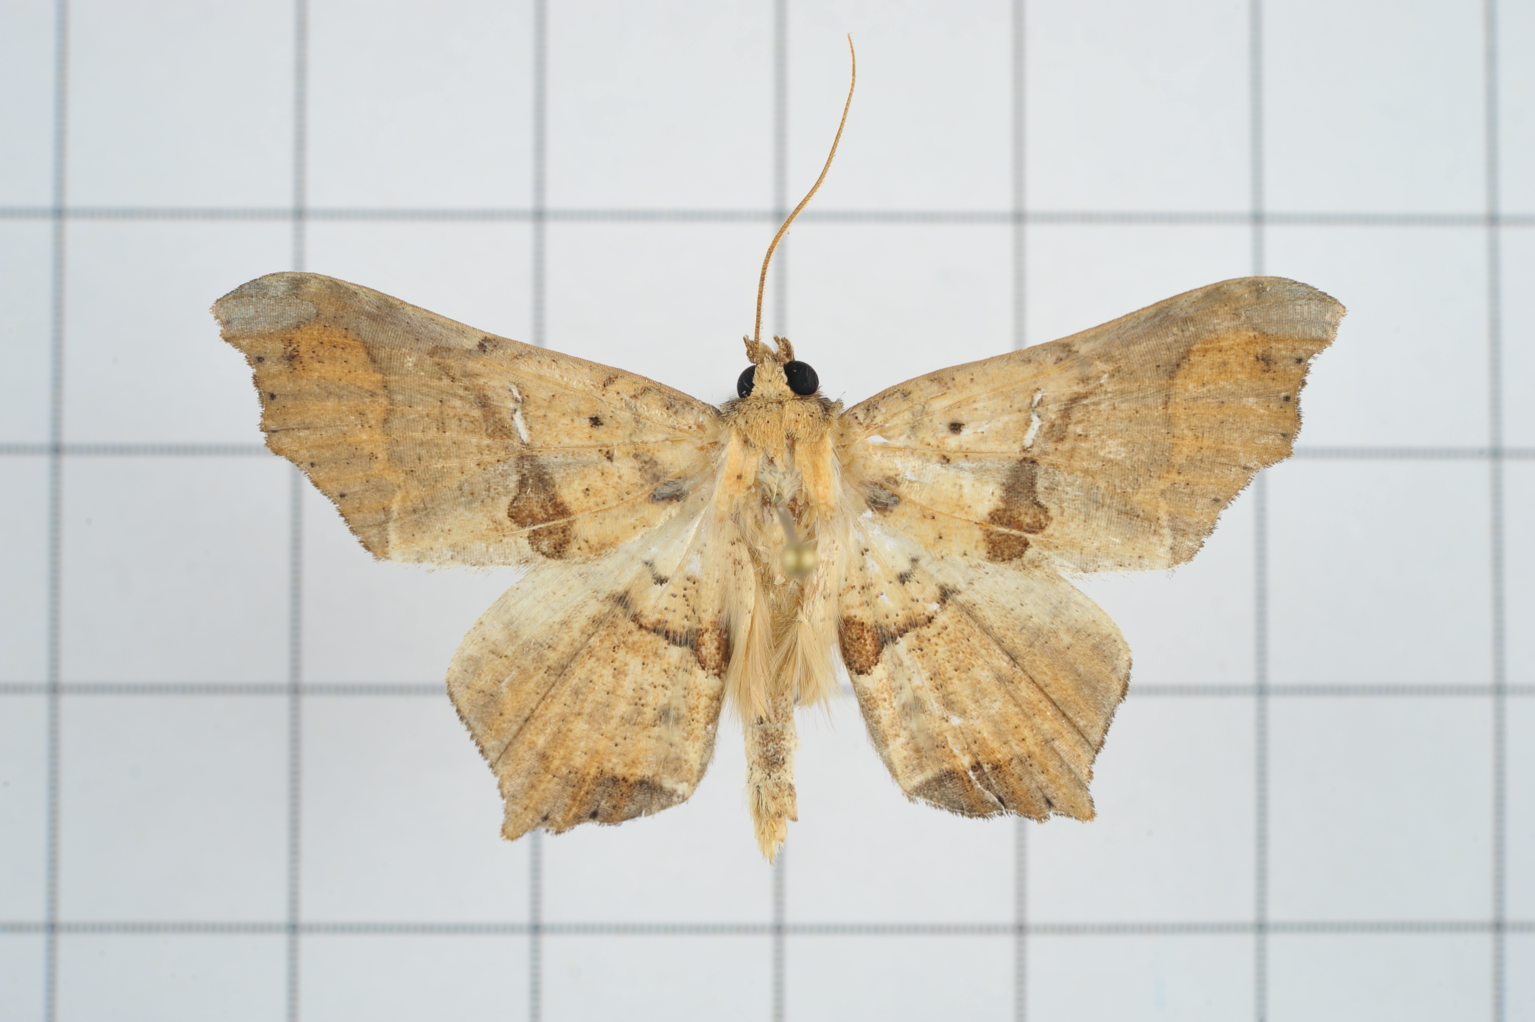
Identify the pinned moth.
Semiothisops macariata
